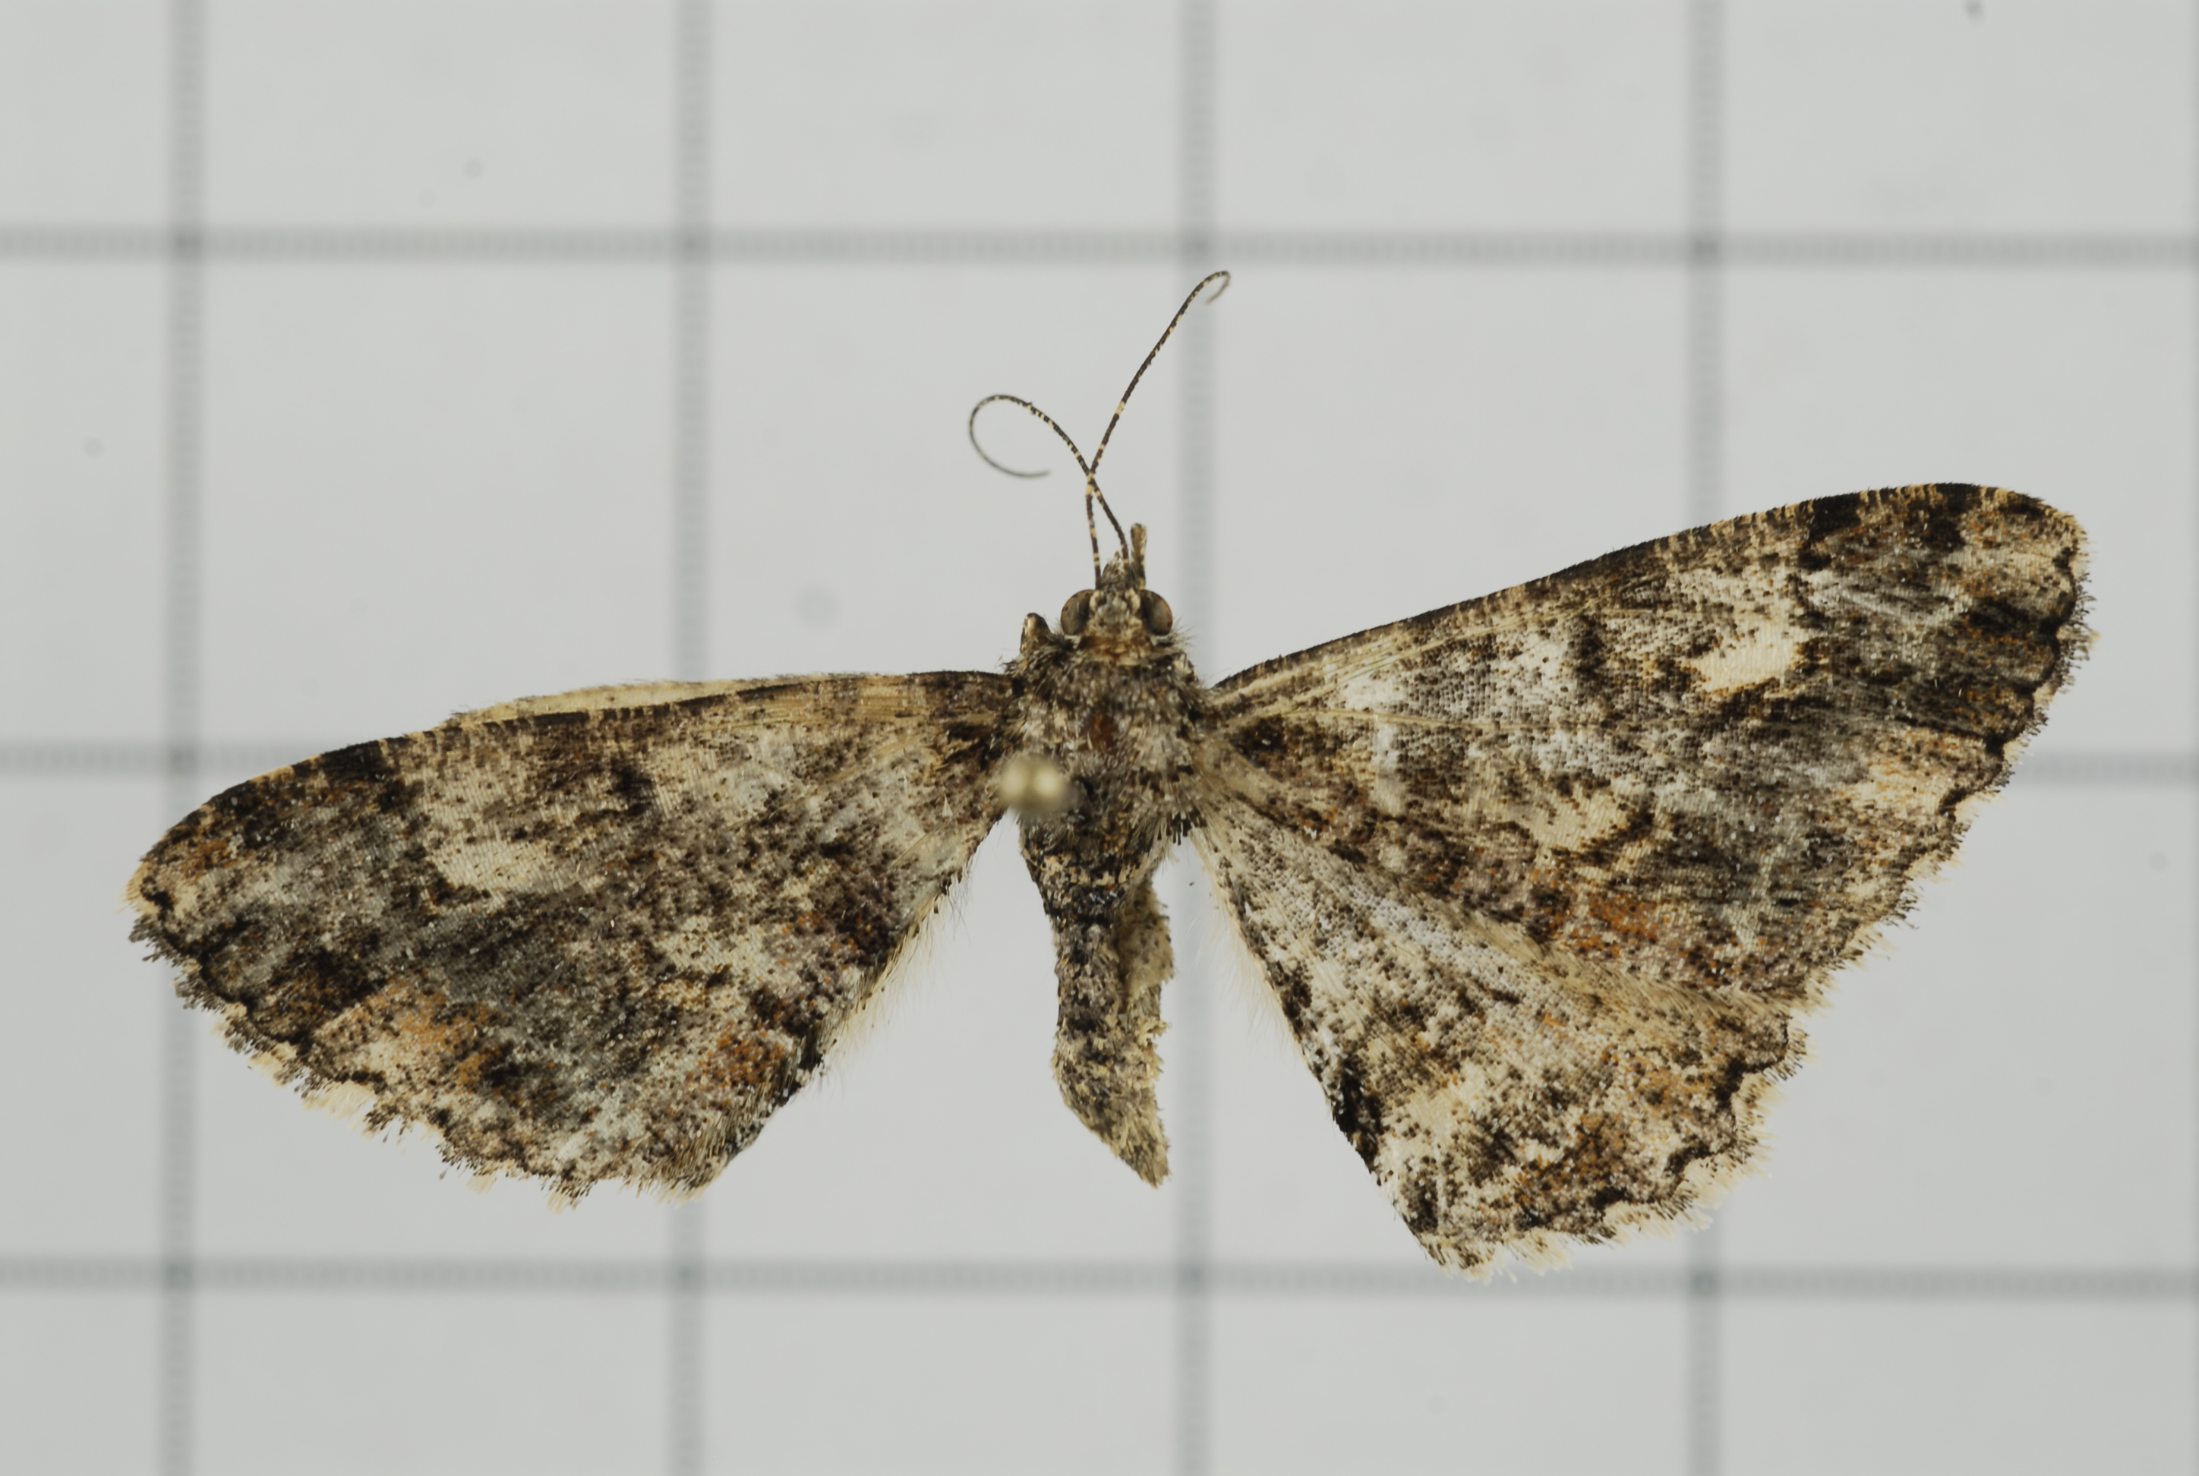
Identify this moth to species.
Alcis taiwanovariegata
